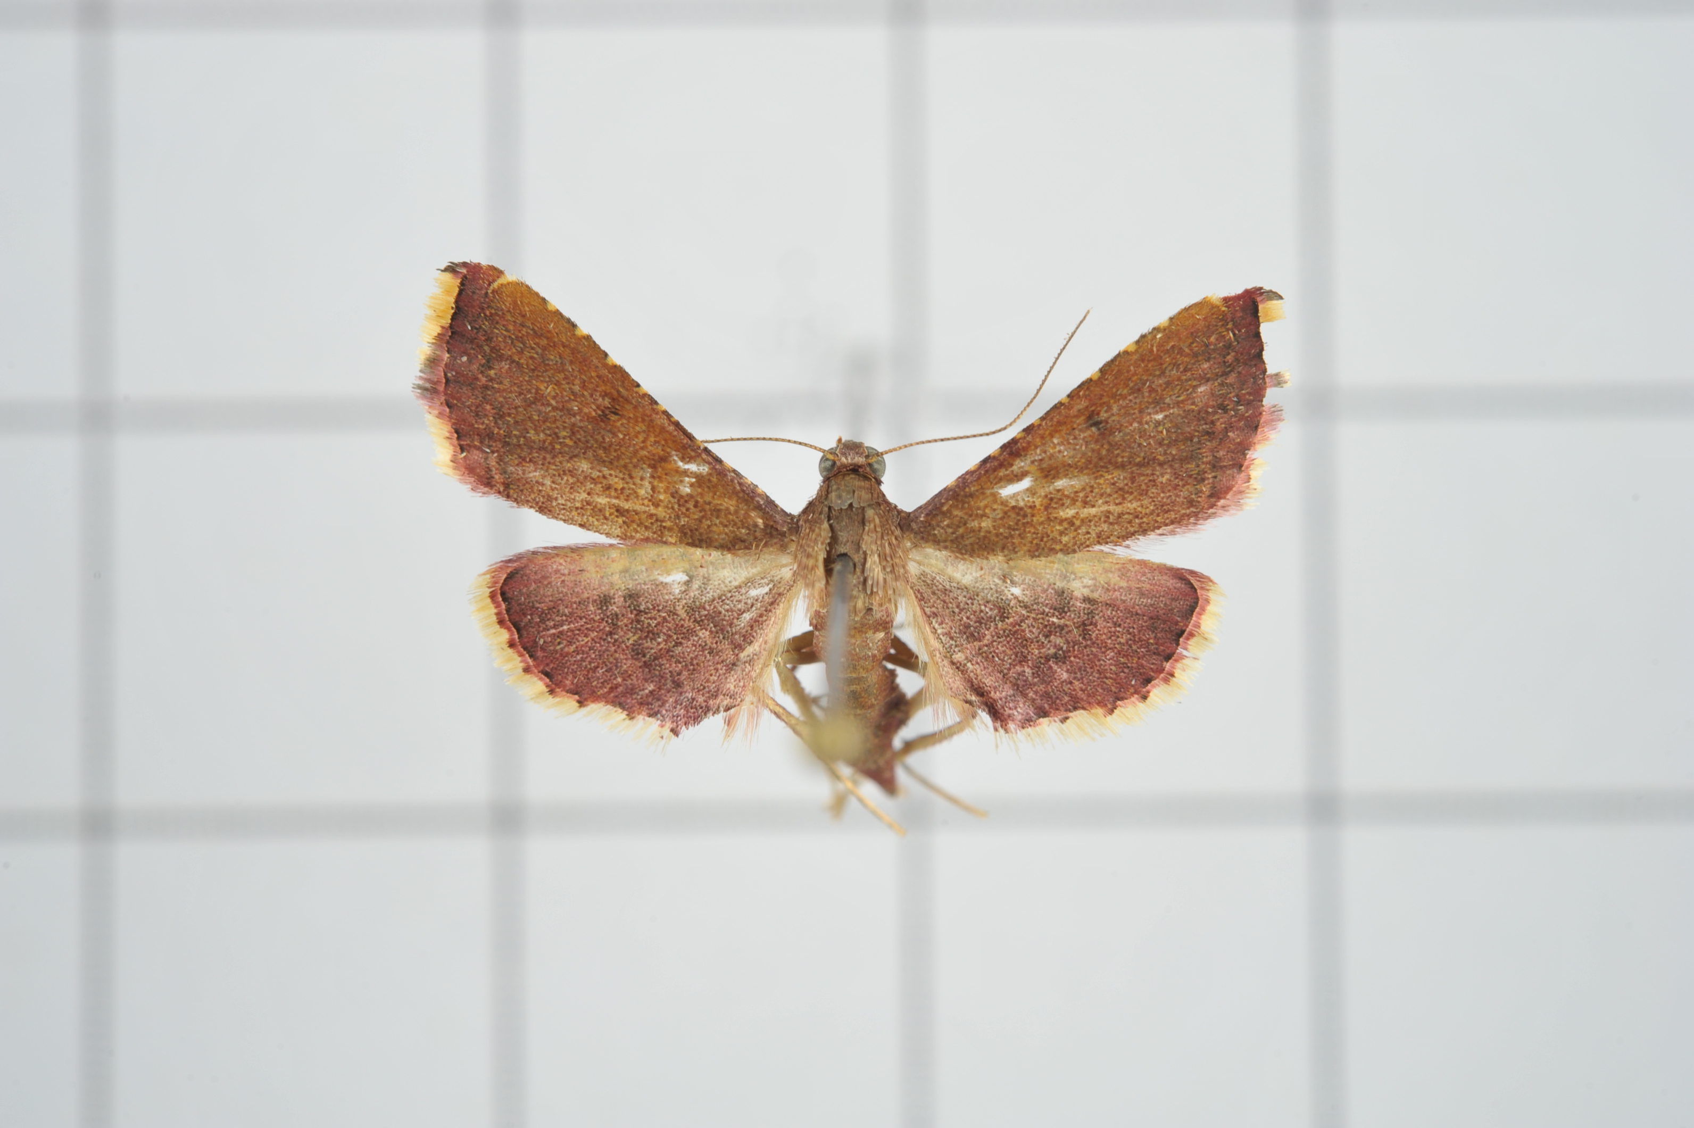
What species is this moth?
Endotricha olivacealis
